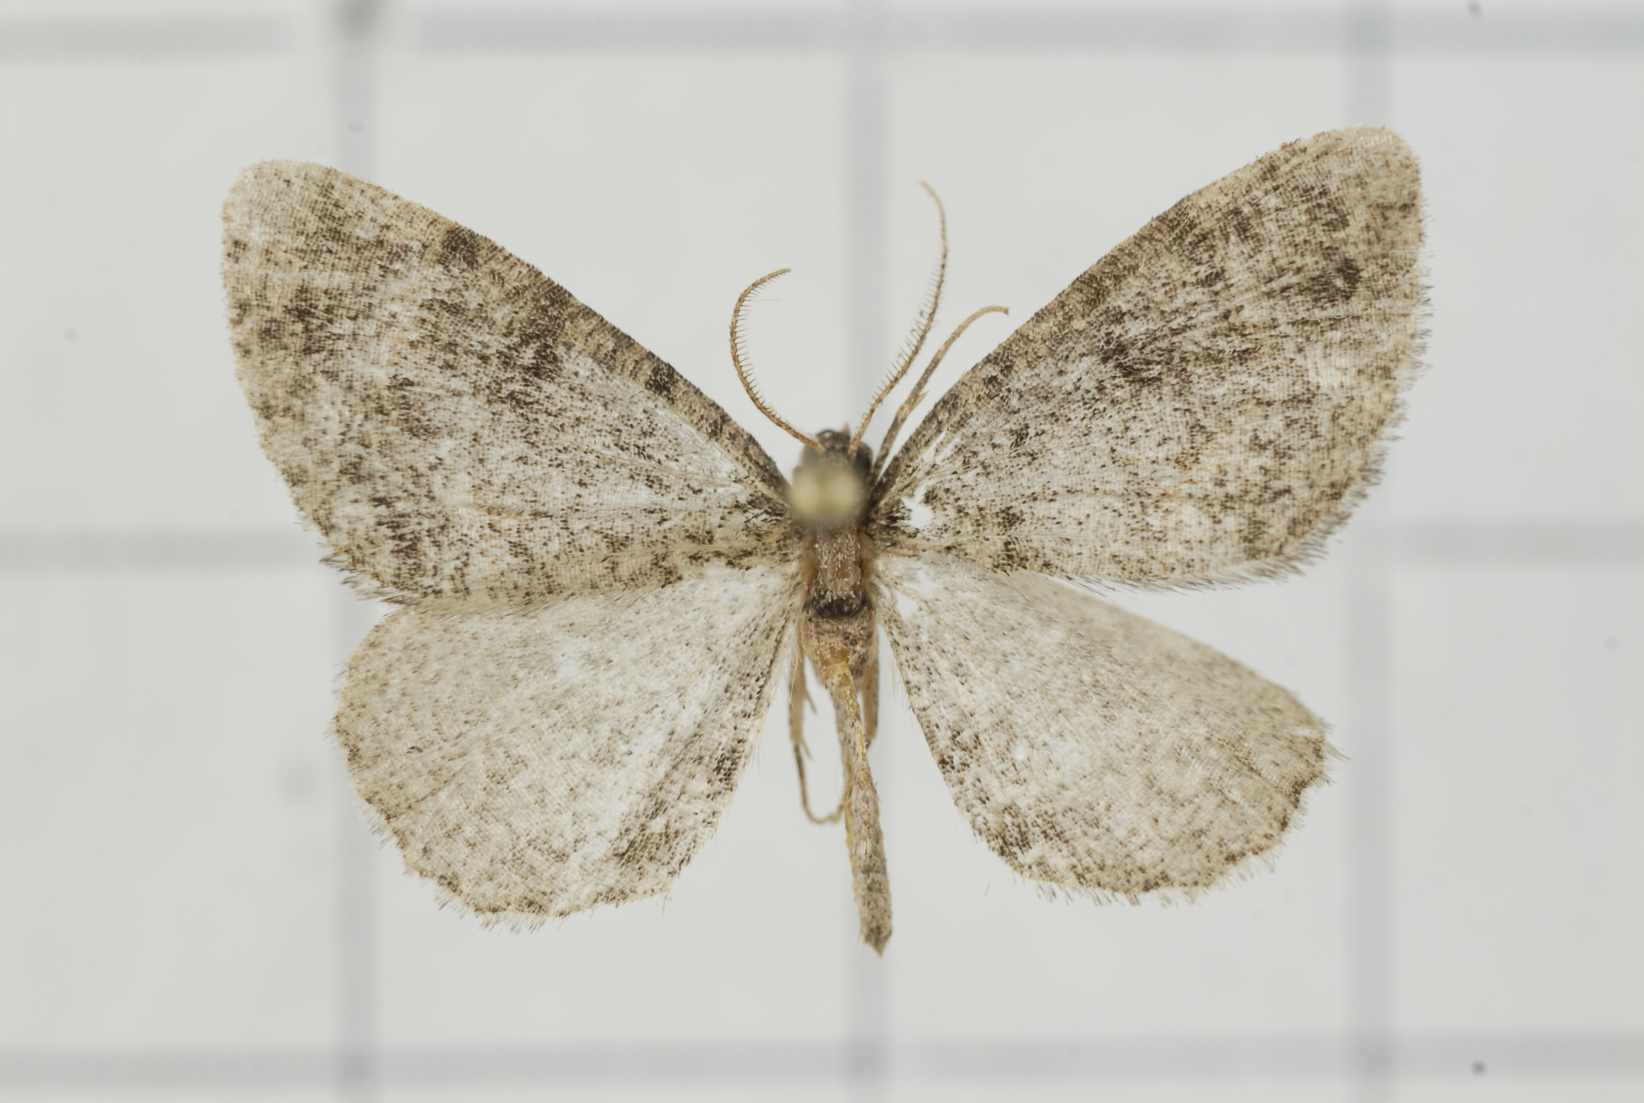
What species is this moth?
Anectropis fumigata
